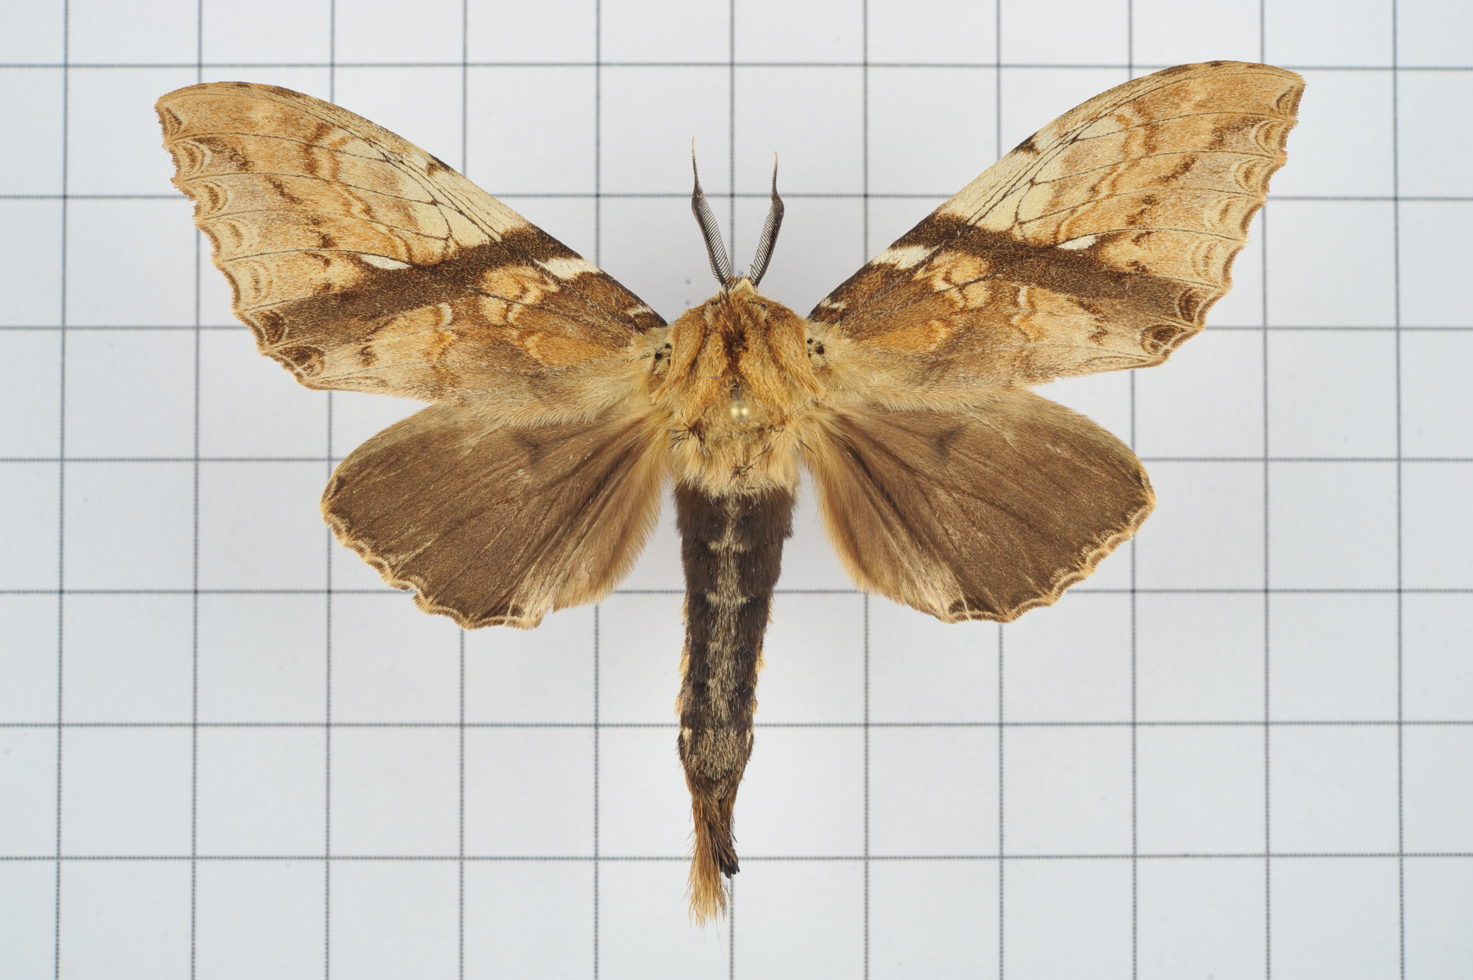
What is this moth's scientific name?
Dudusa nobilis
